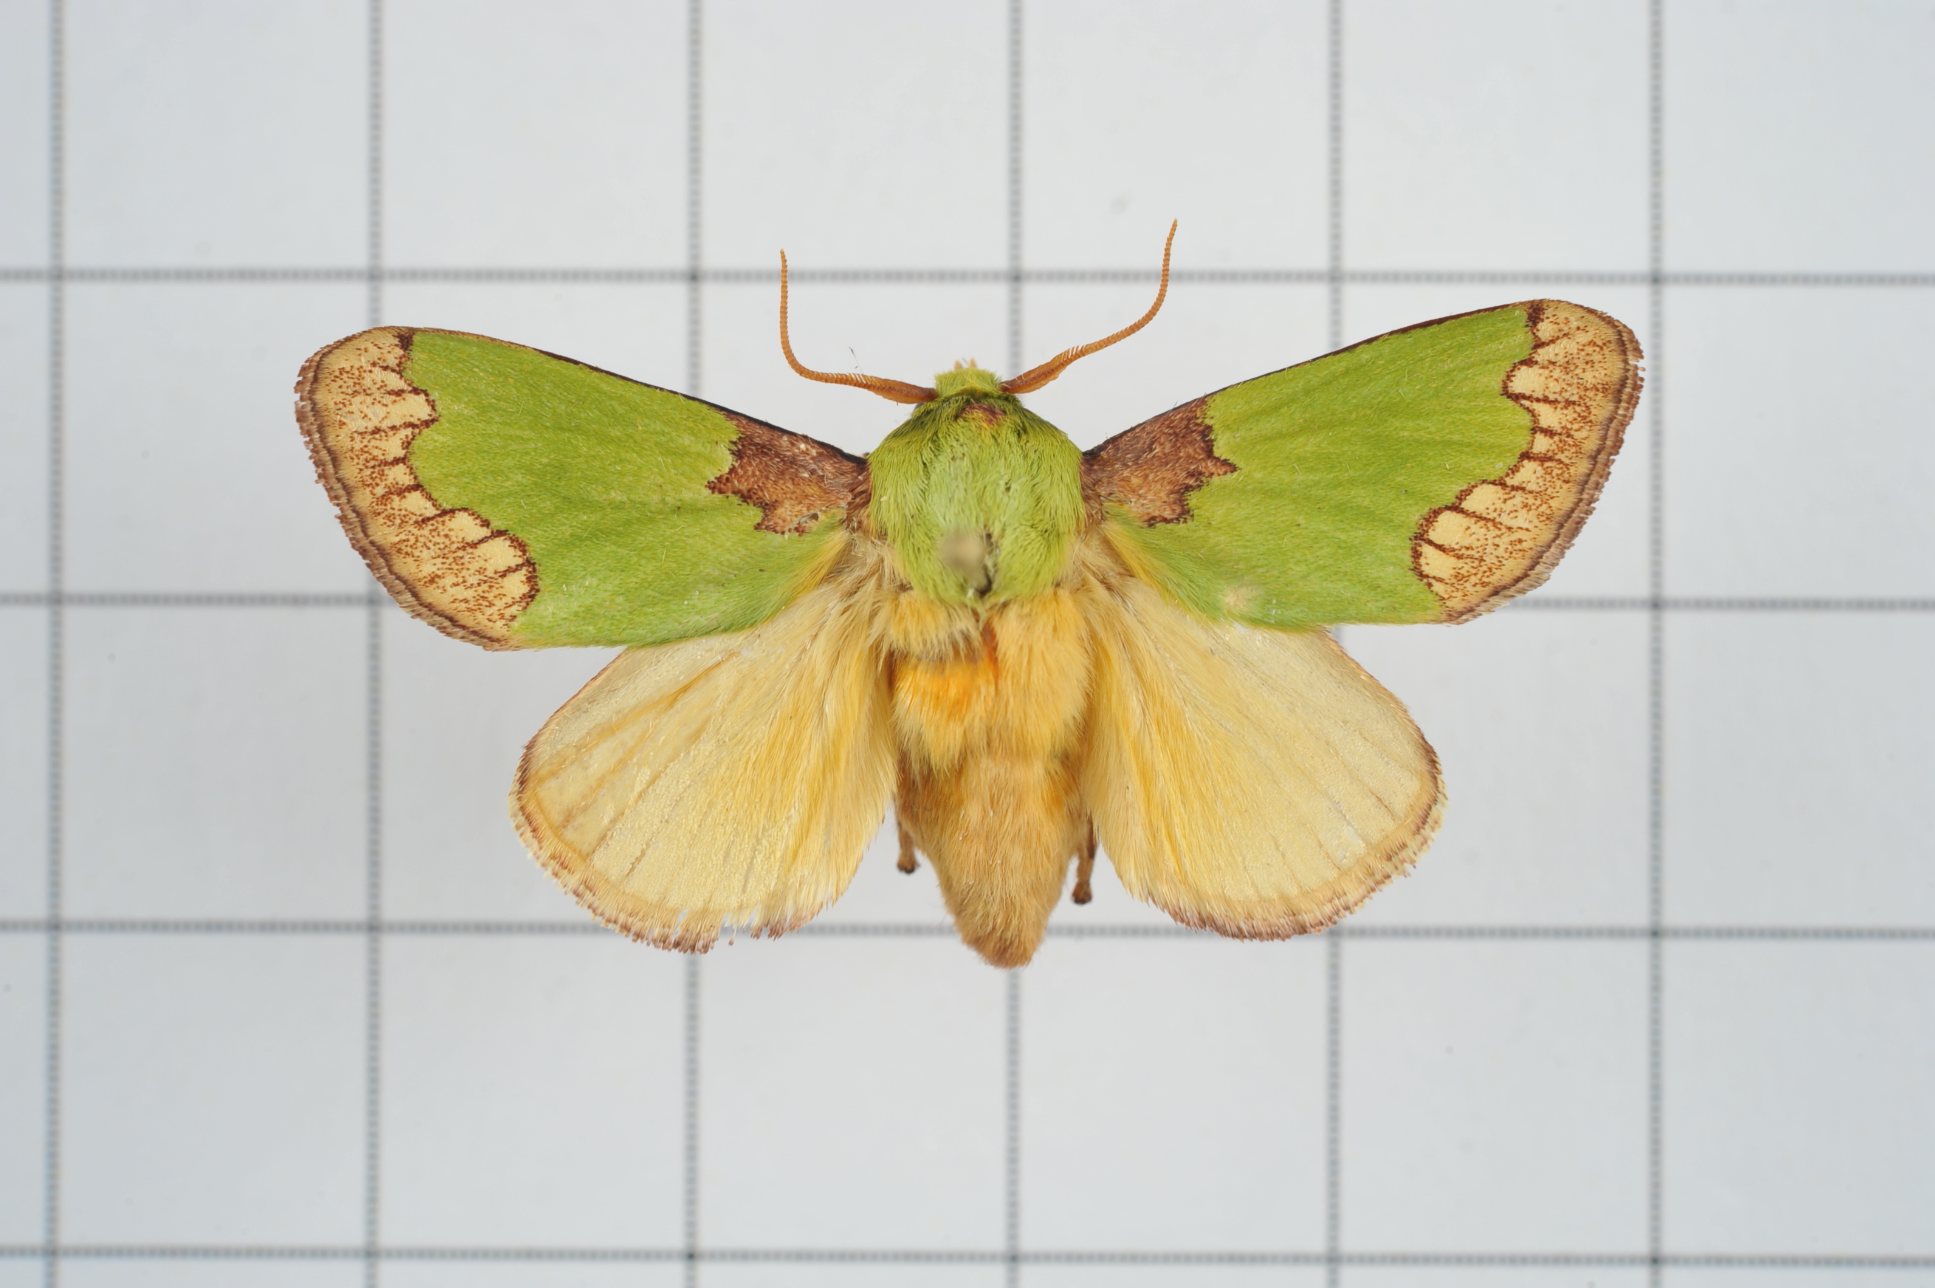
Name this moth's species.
Parasa consocia
